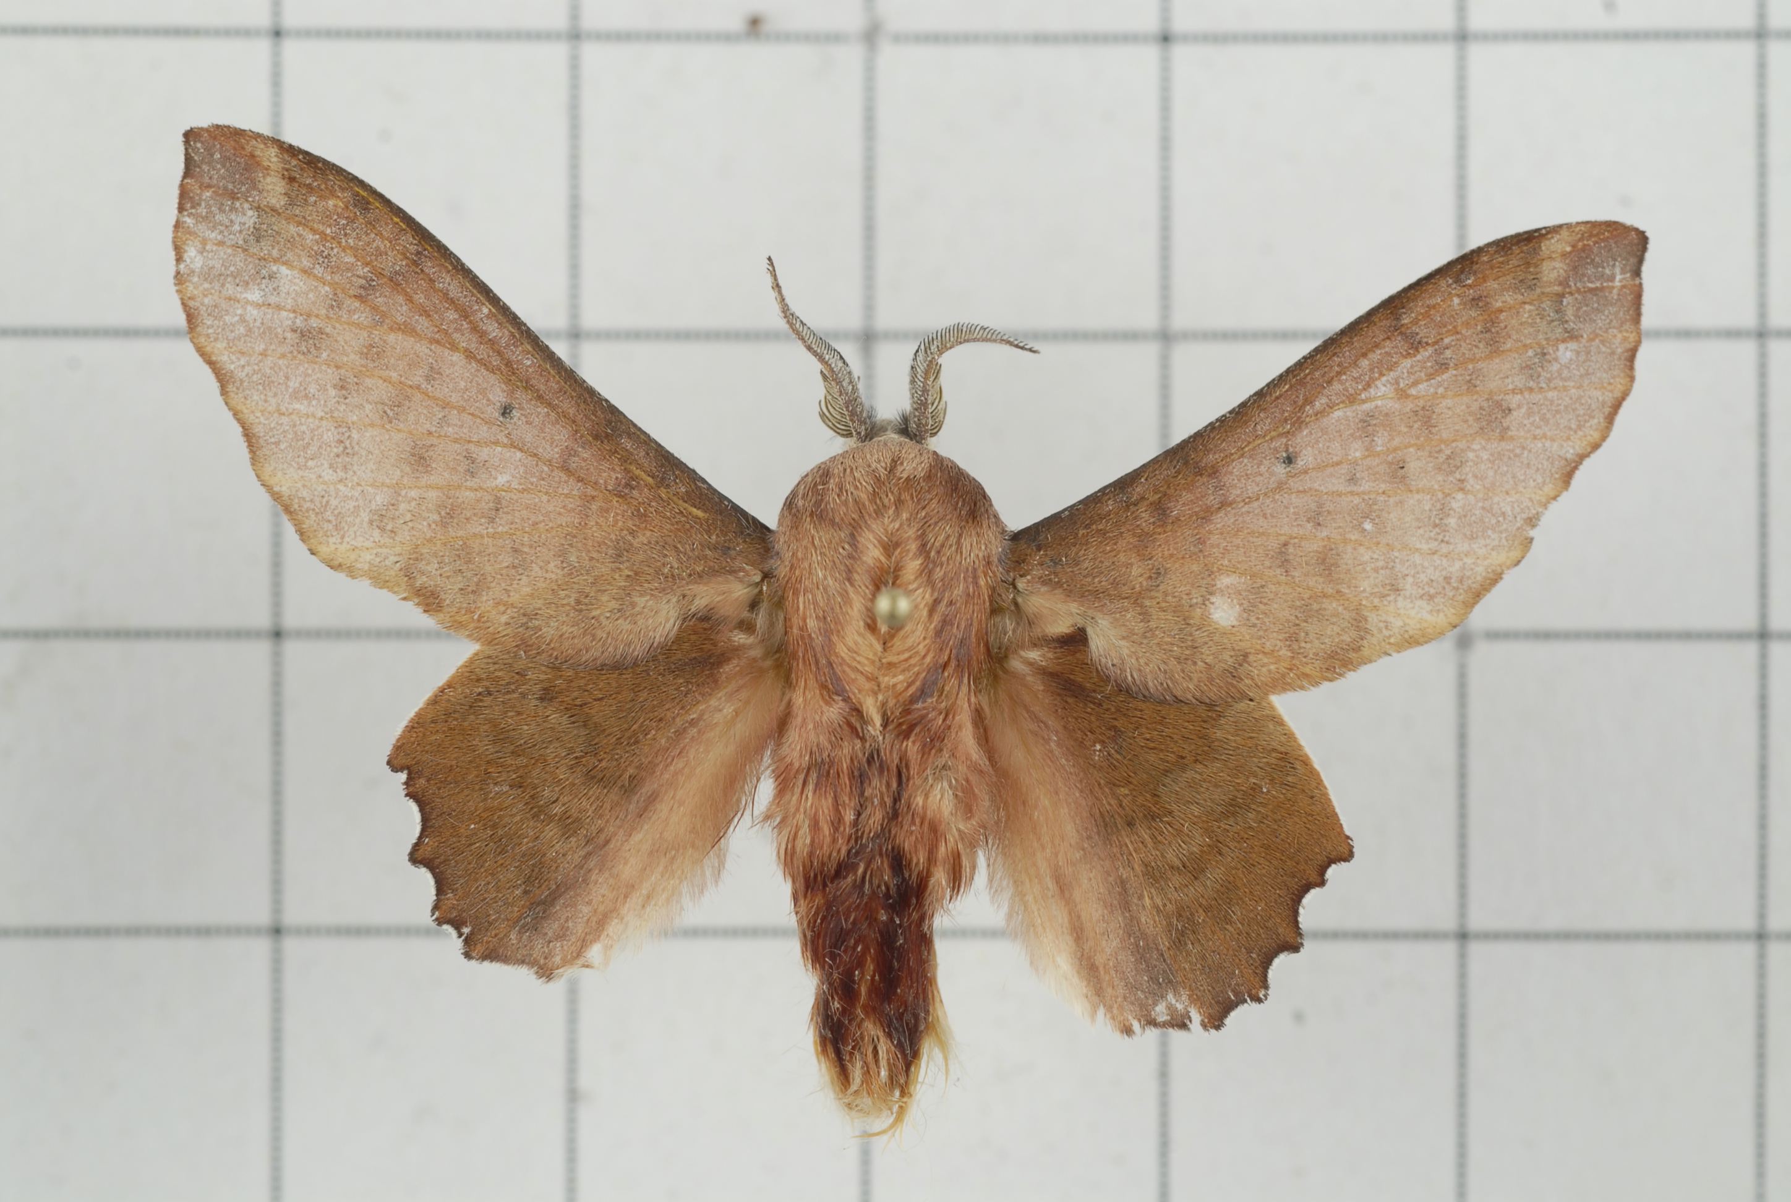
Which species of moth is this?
Paradoxopla sinuata taiwana
